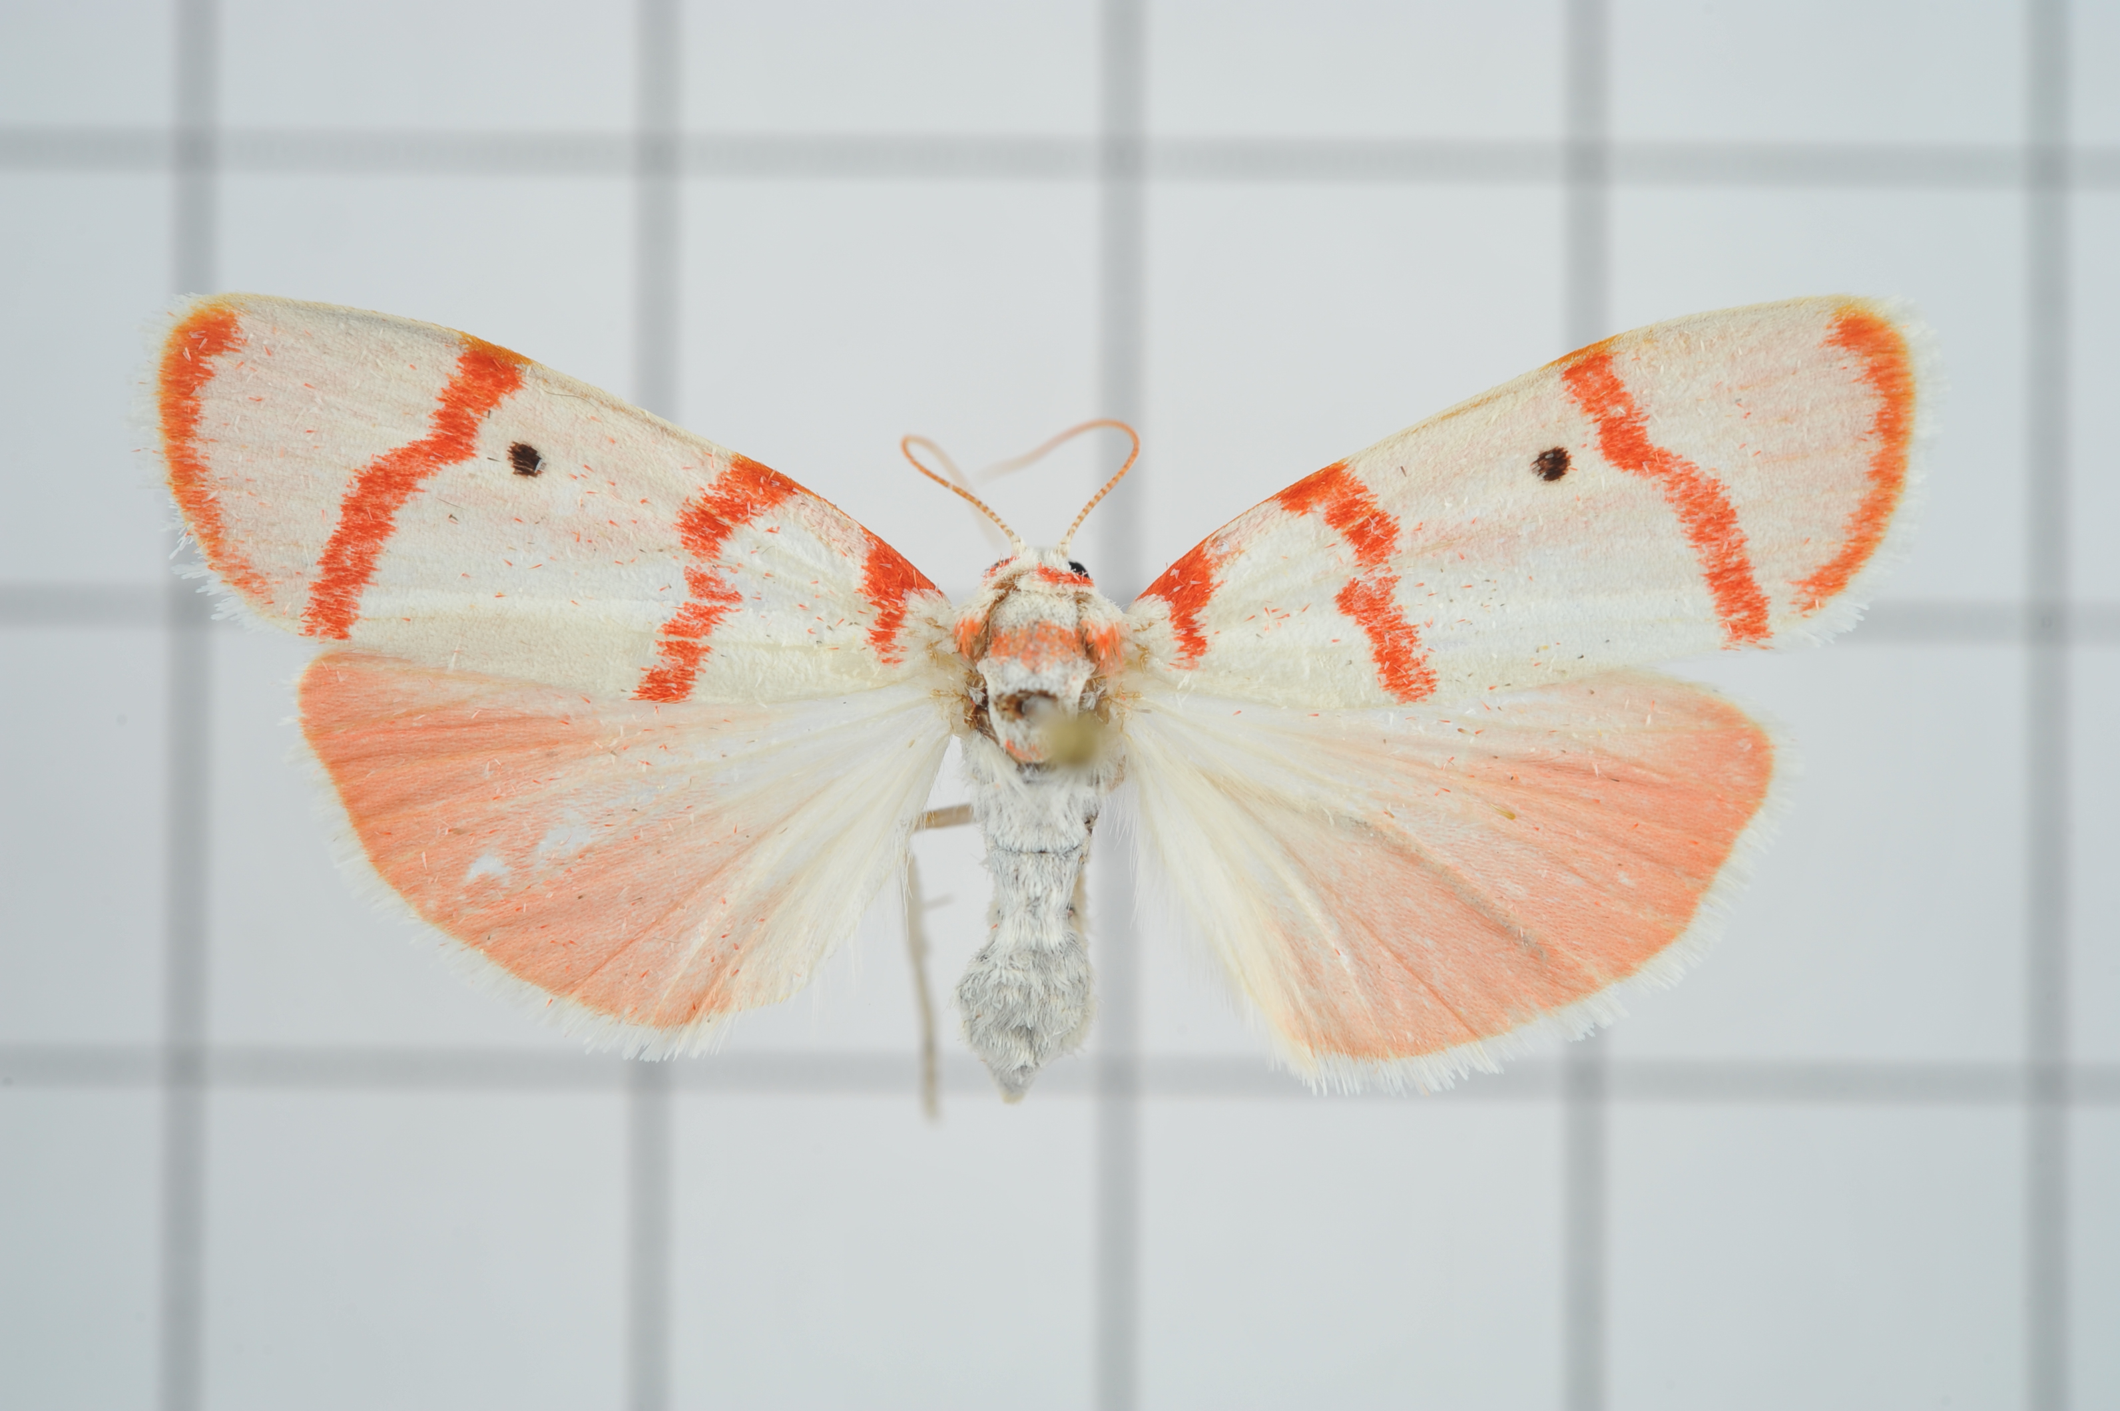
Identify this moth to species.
Cyana hamata hamata
